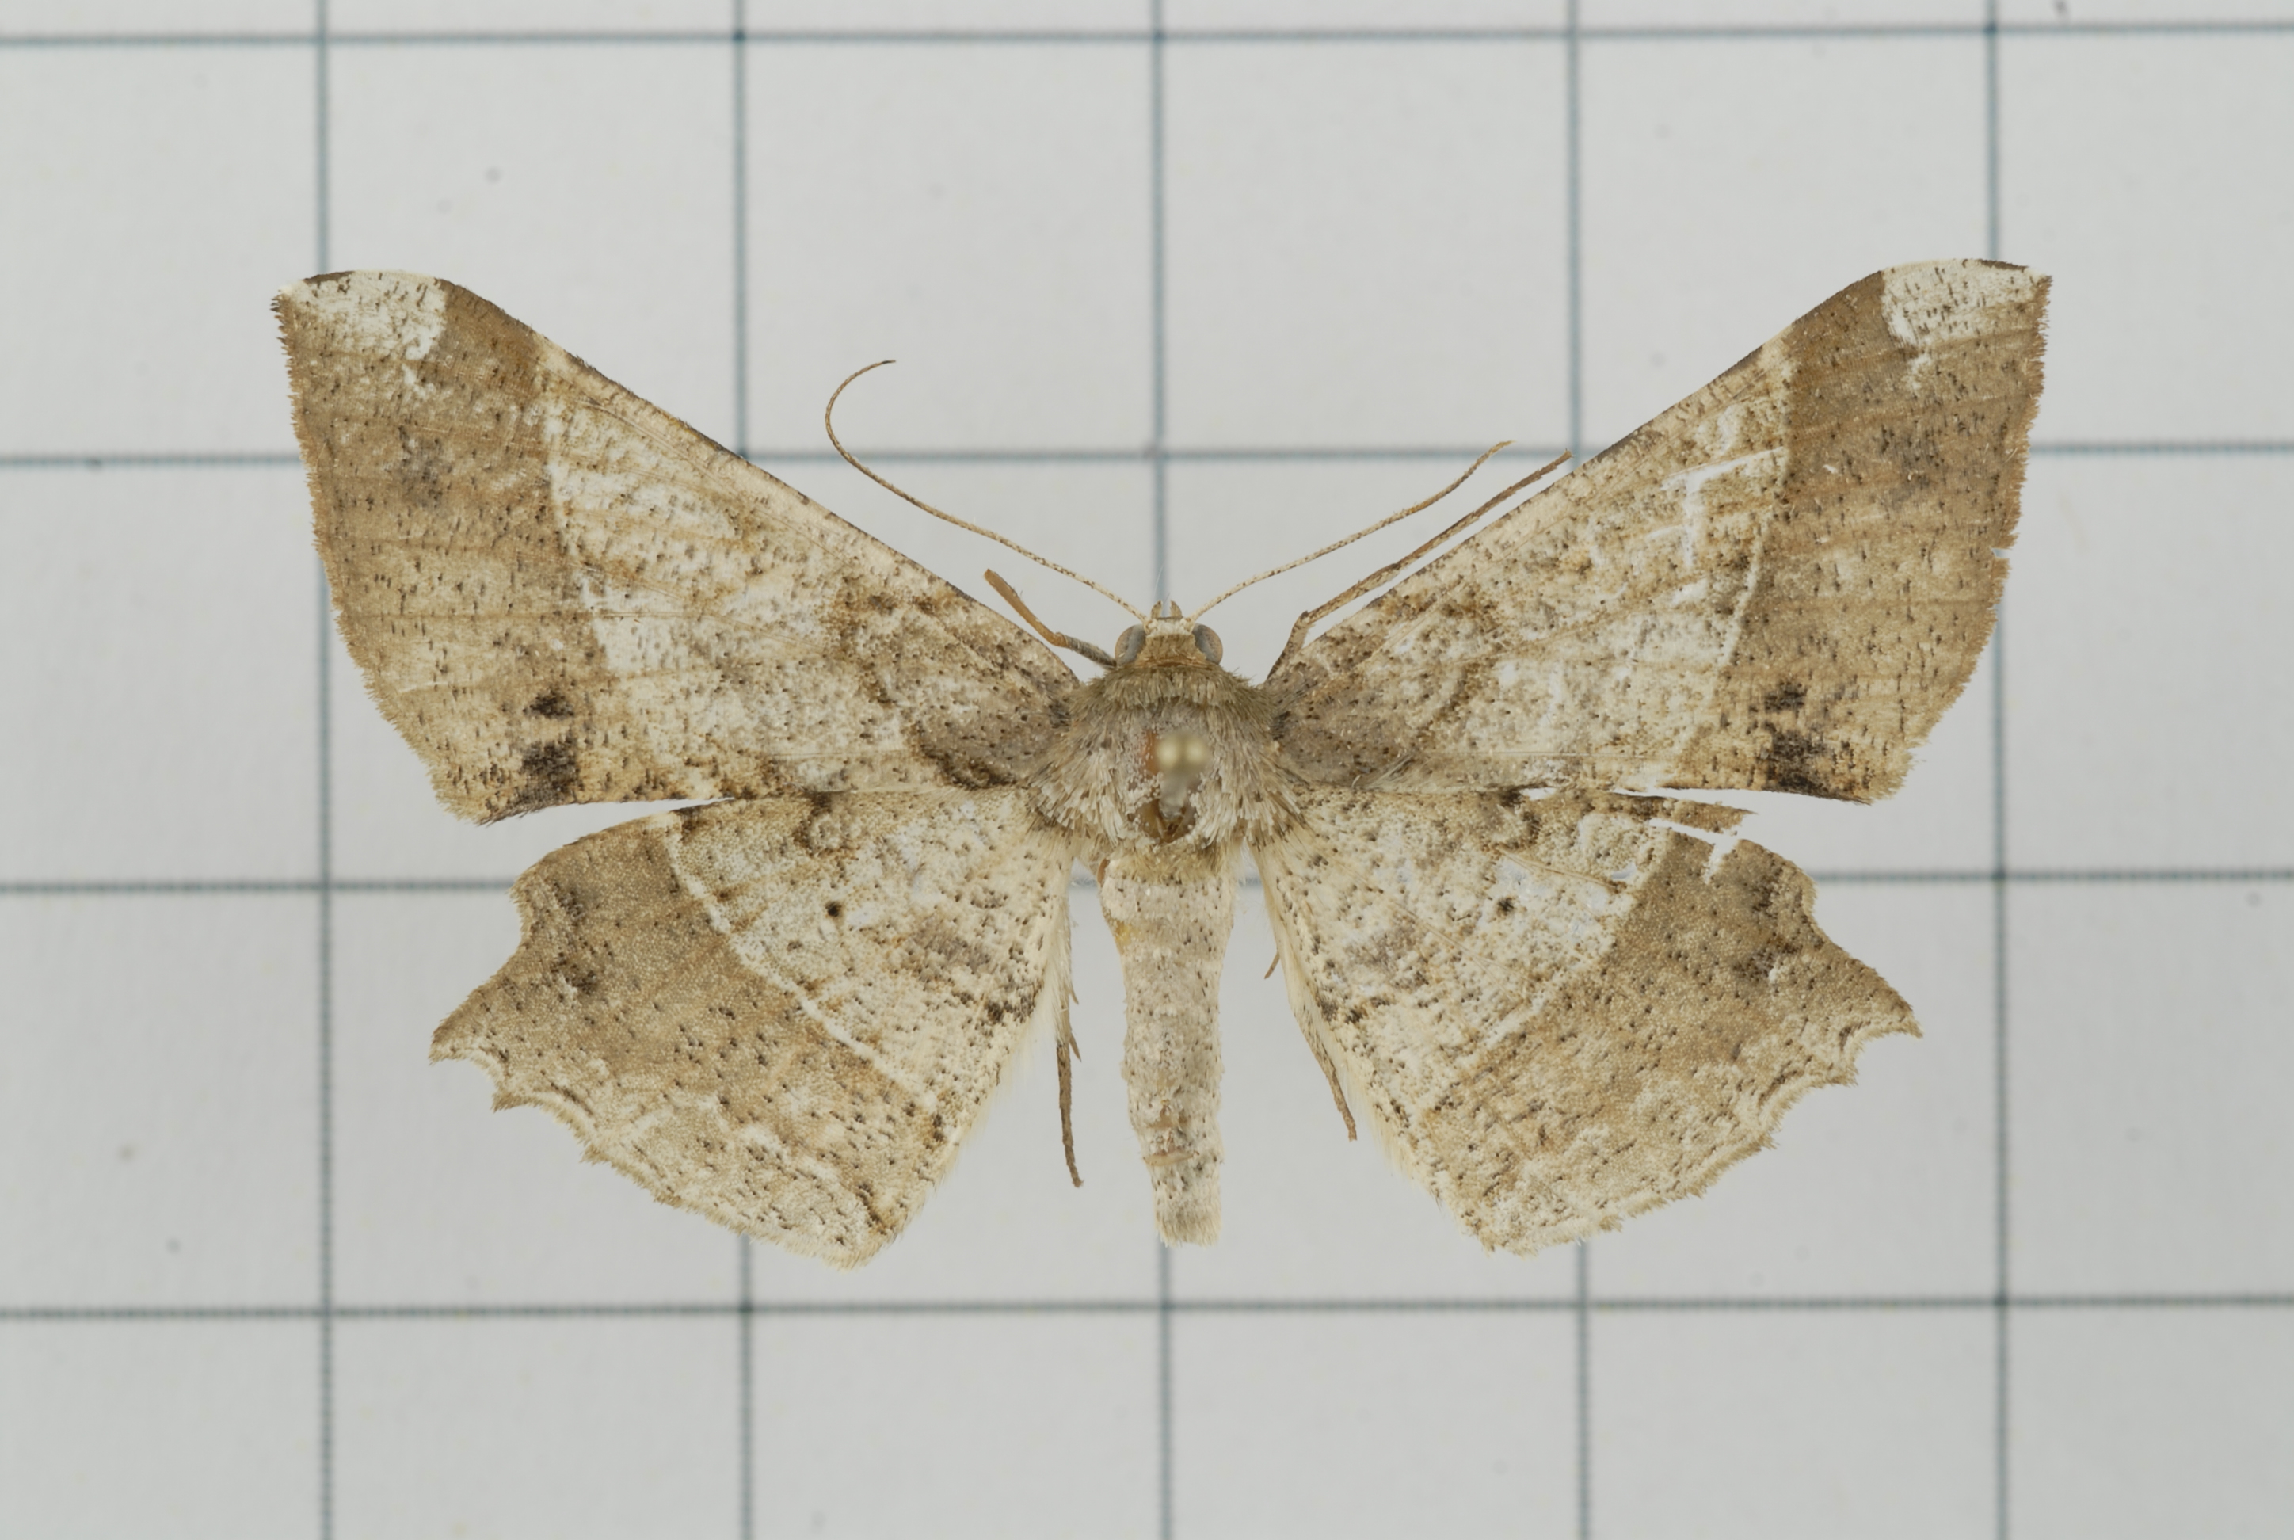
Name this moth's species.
Krananda latimarginaria
